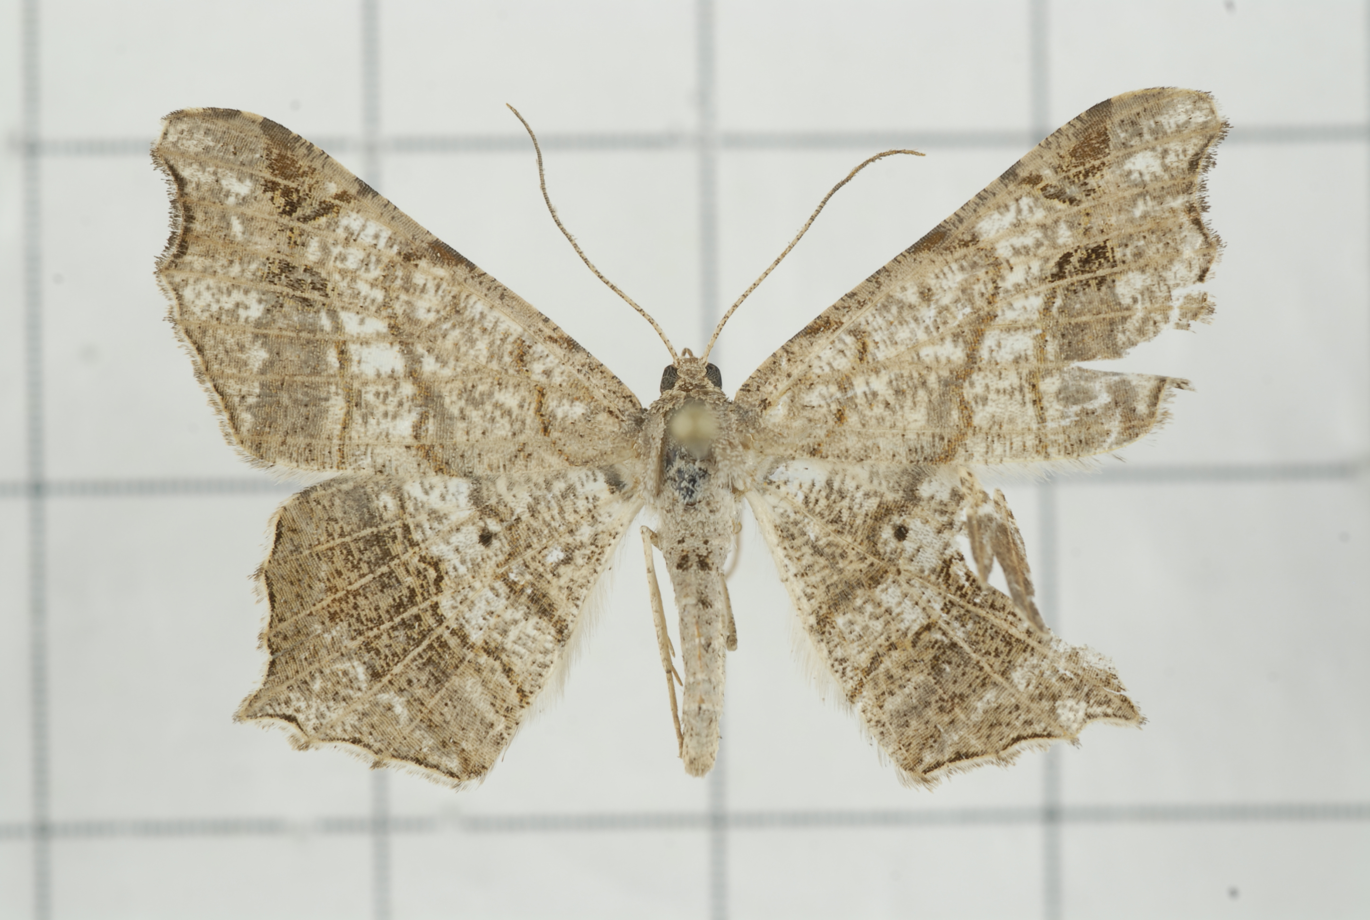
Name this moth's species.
Chiasmia emersaria
